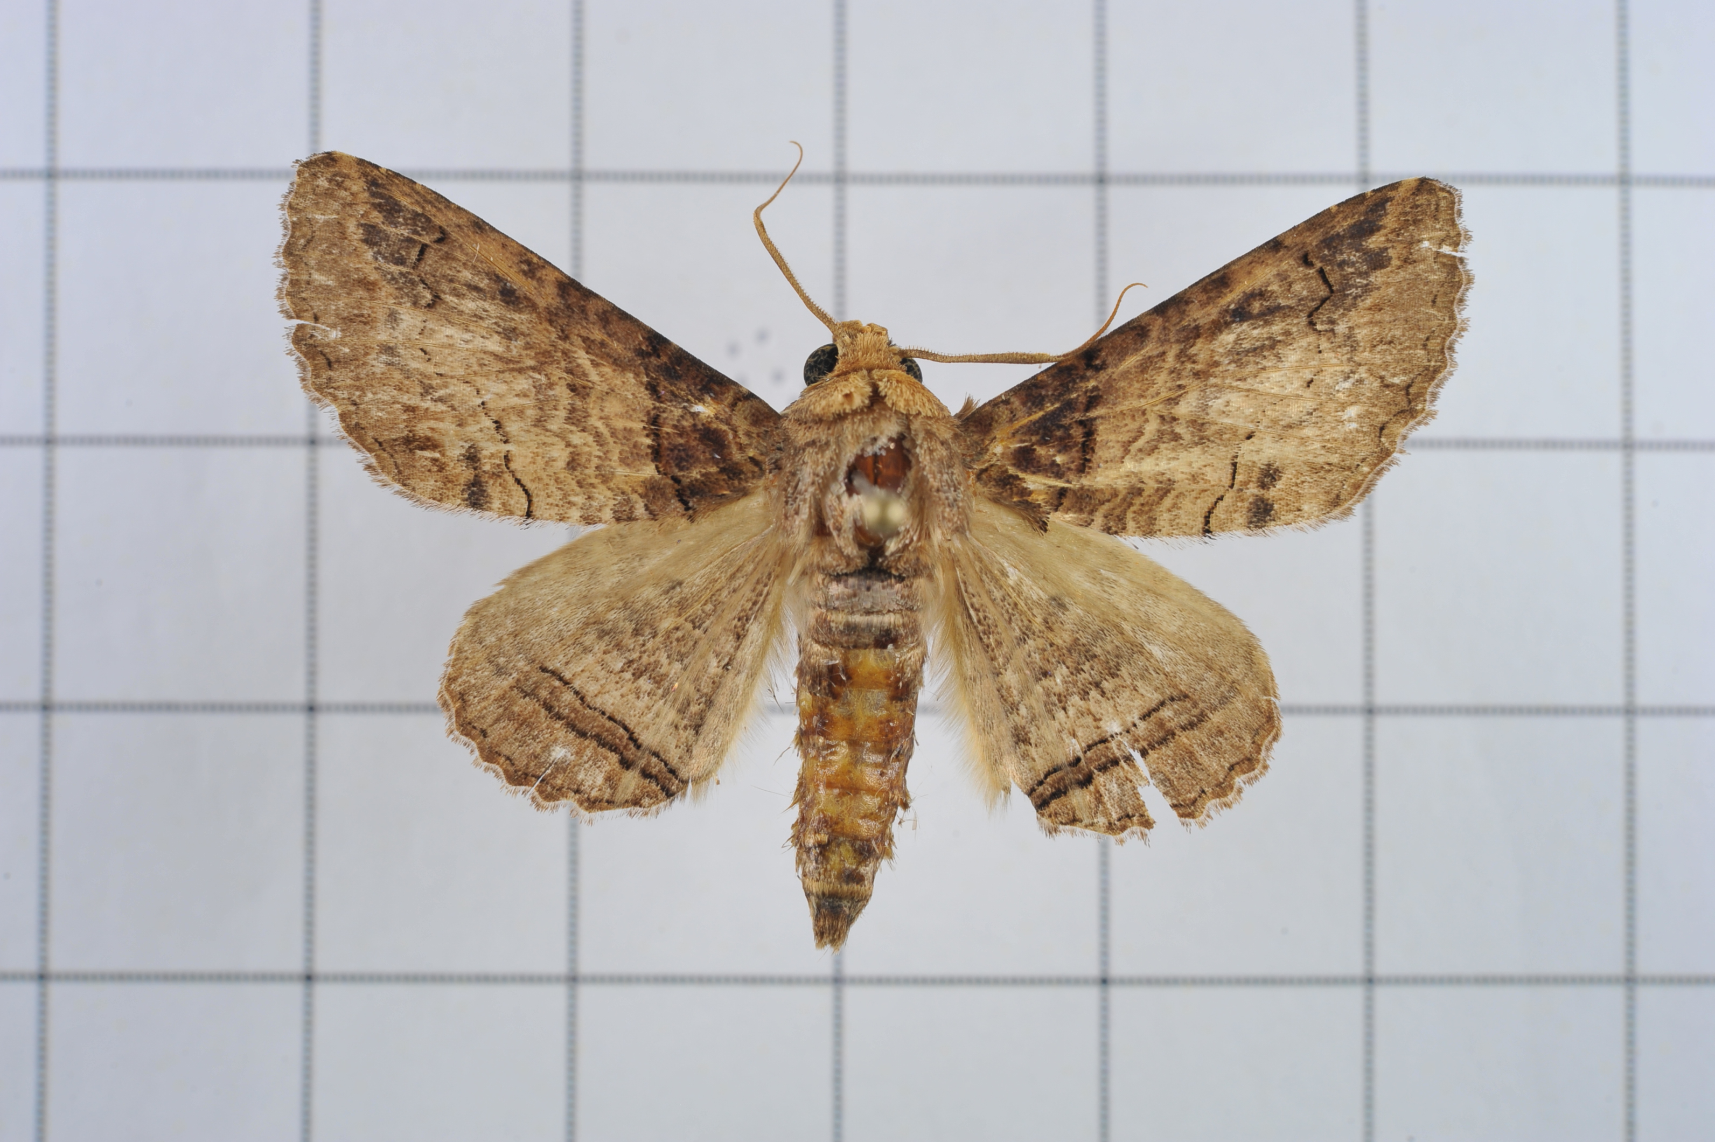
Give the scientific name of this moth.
Pericyma cruegeri
